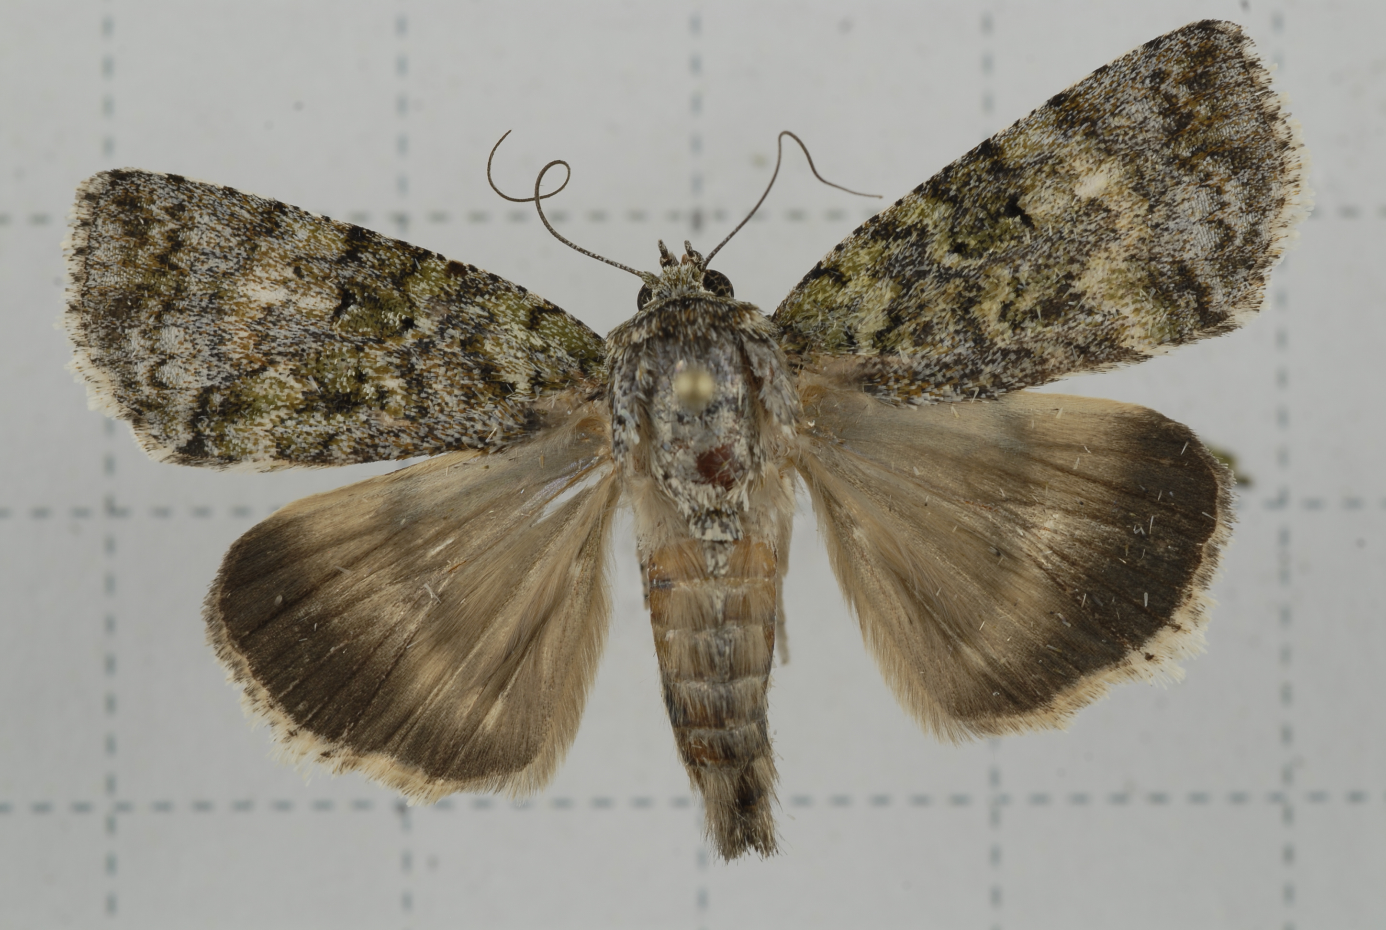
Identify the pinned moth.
Blenina quinaria
